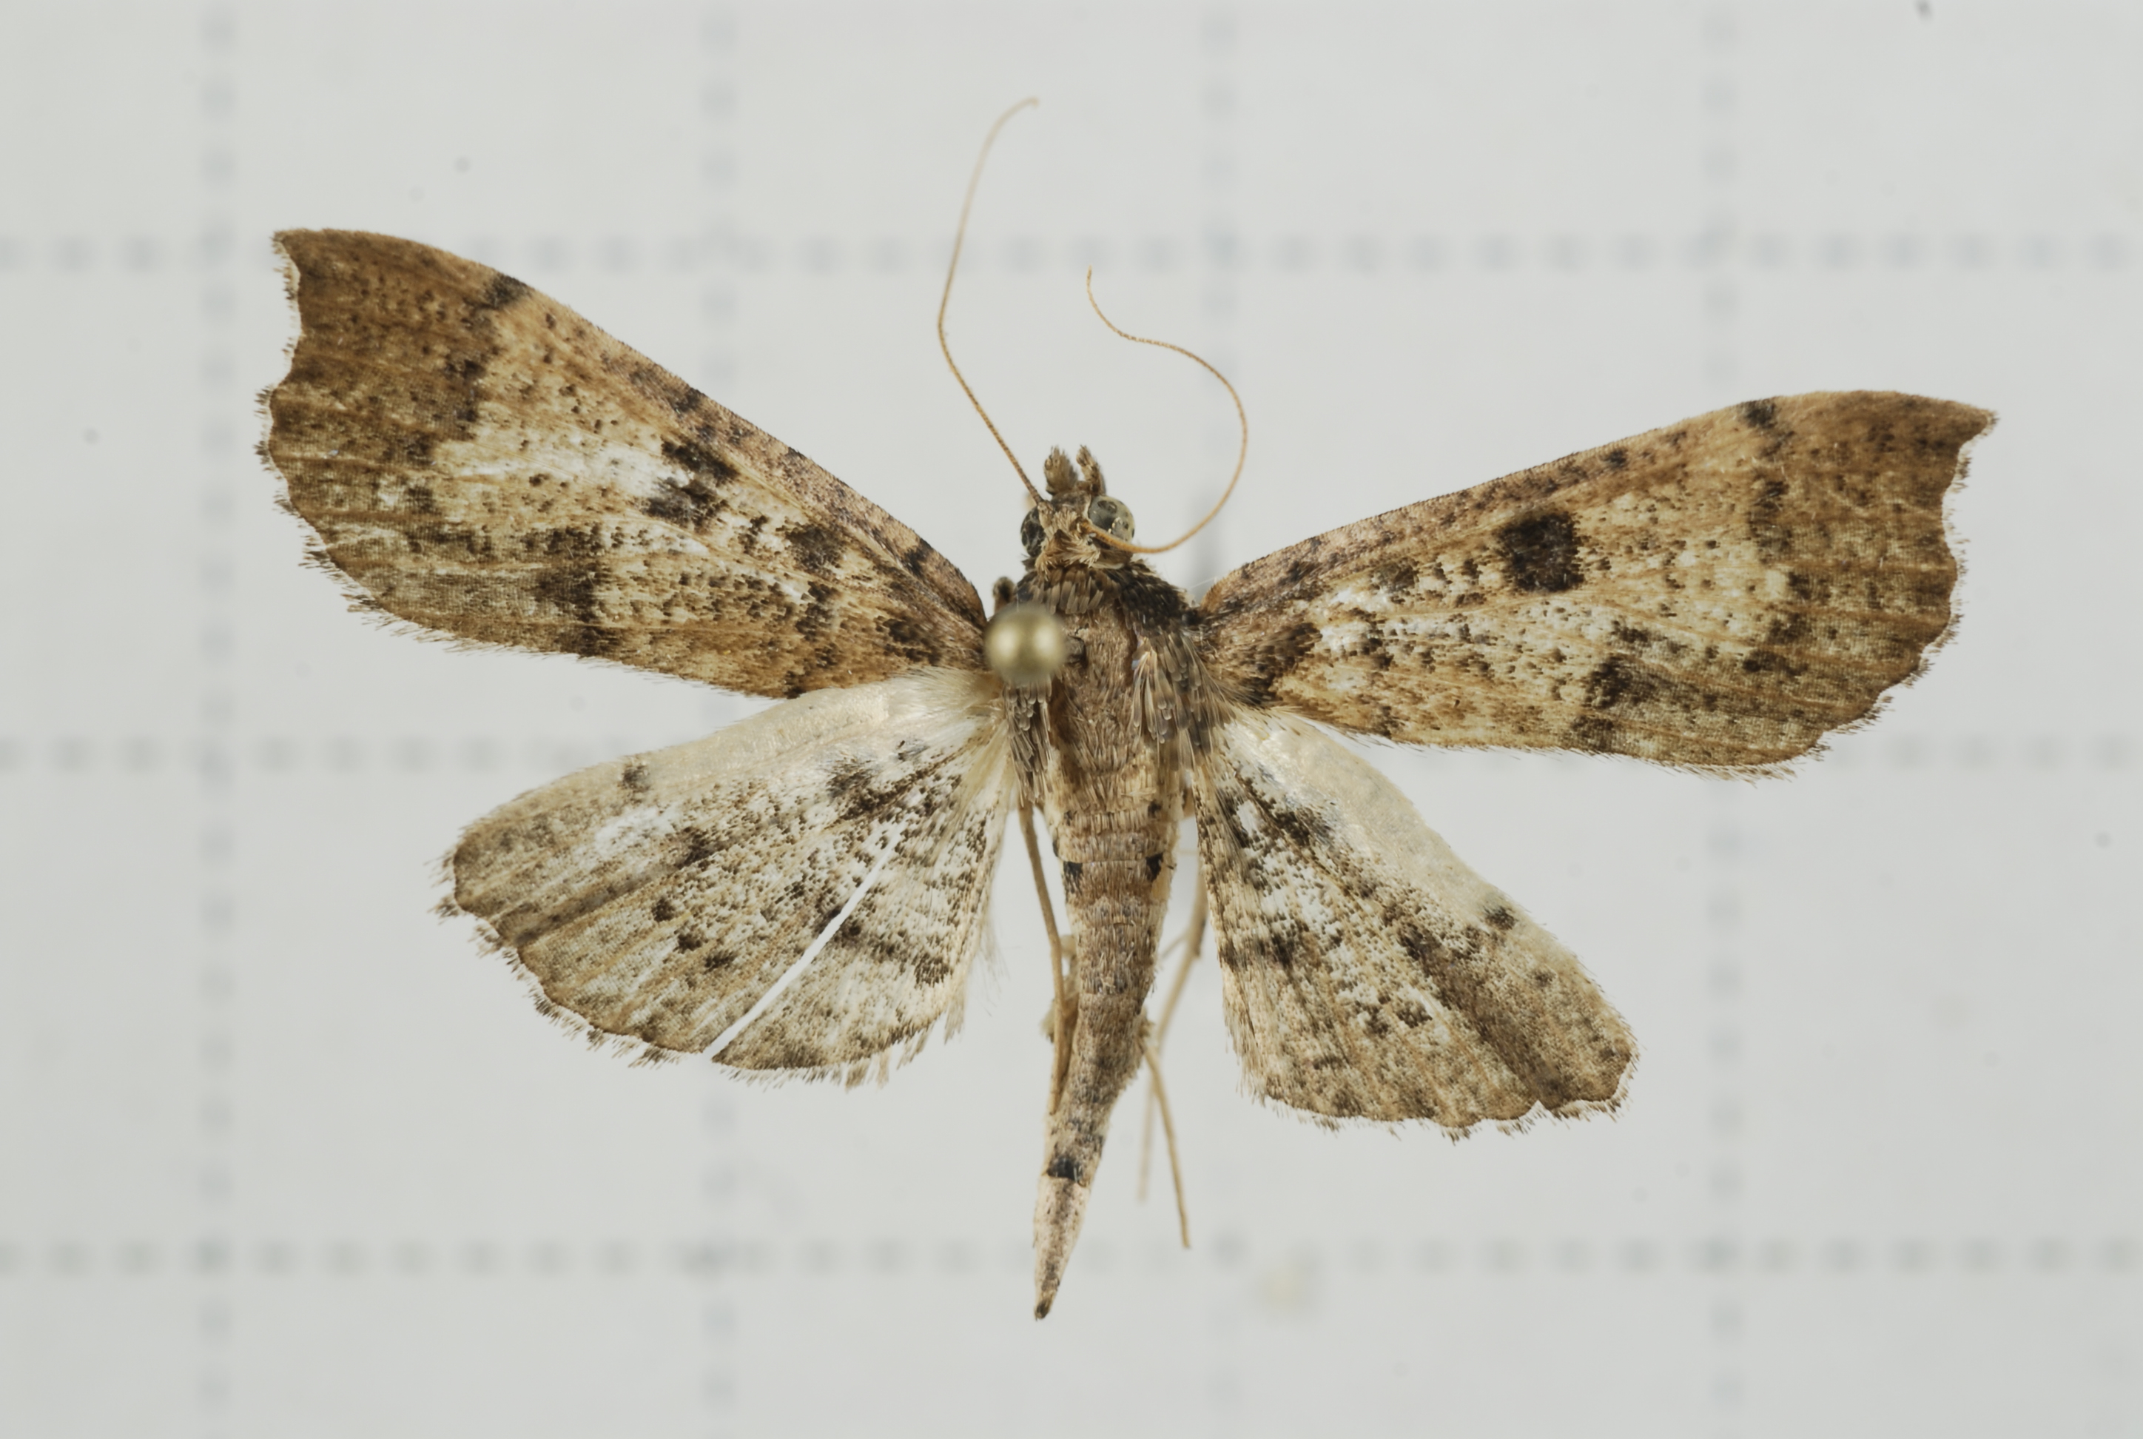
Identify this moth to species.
Ceratarcha umbrosa
